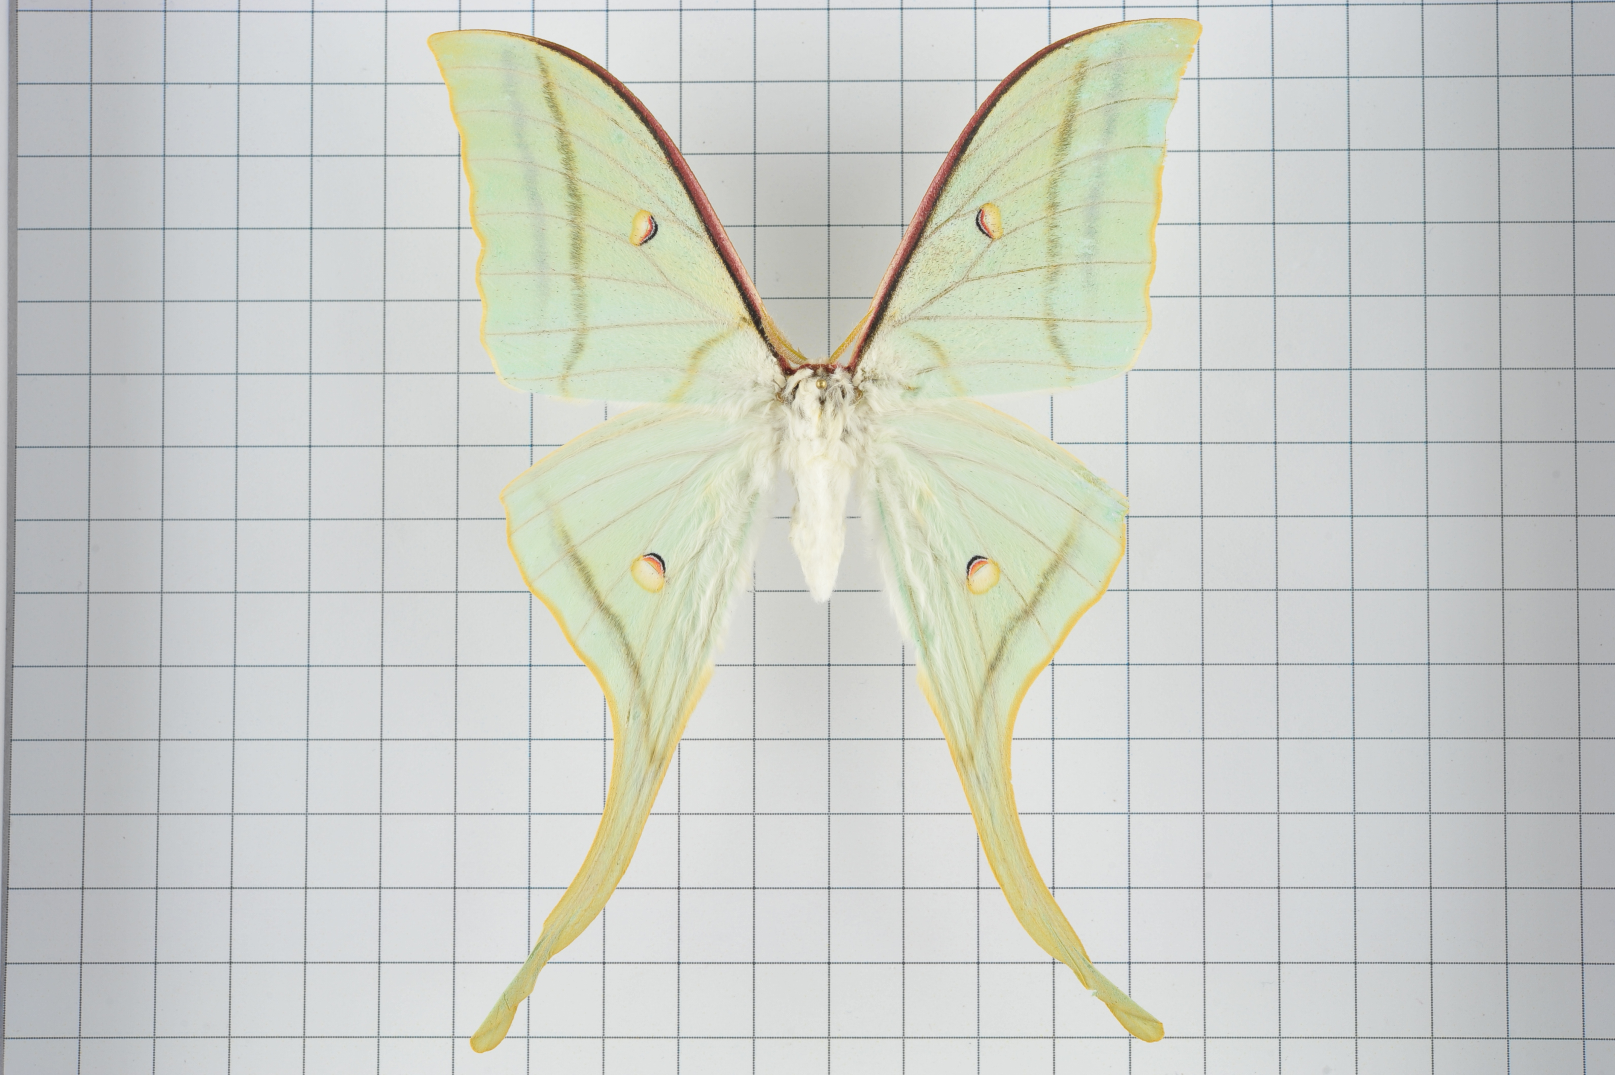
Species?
Actias ningpoana ningtaiwana
